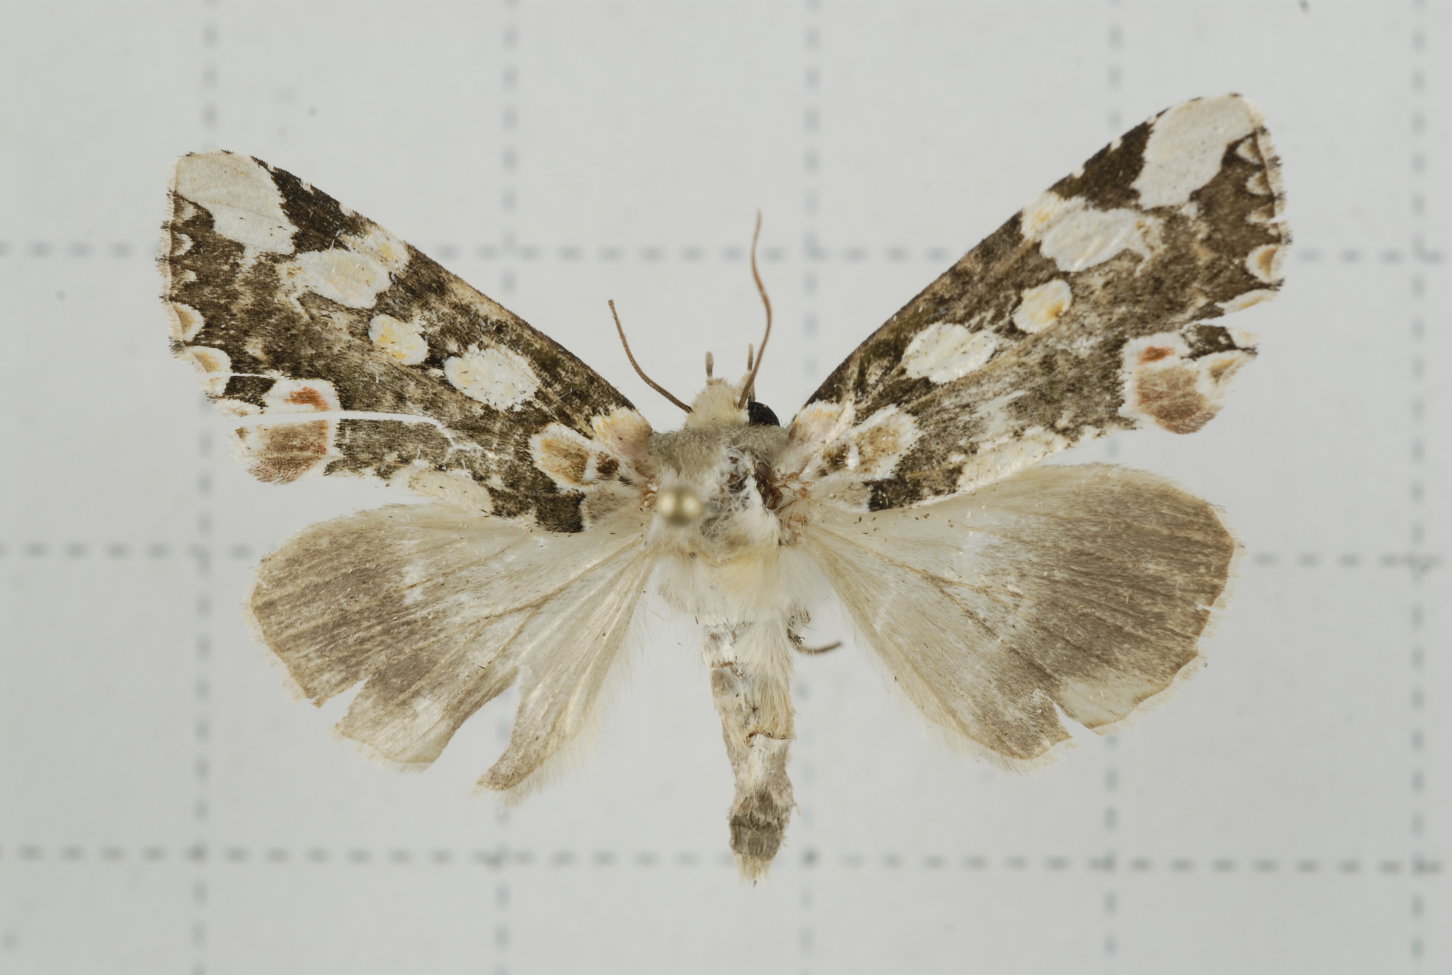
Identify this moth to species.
Horithyatira decorata takamukui
